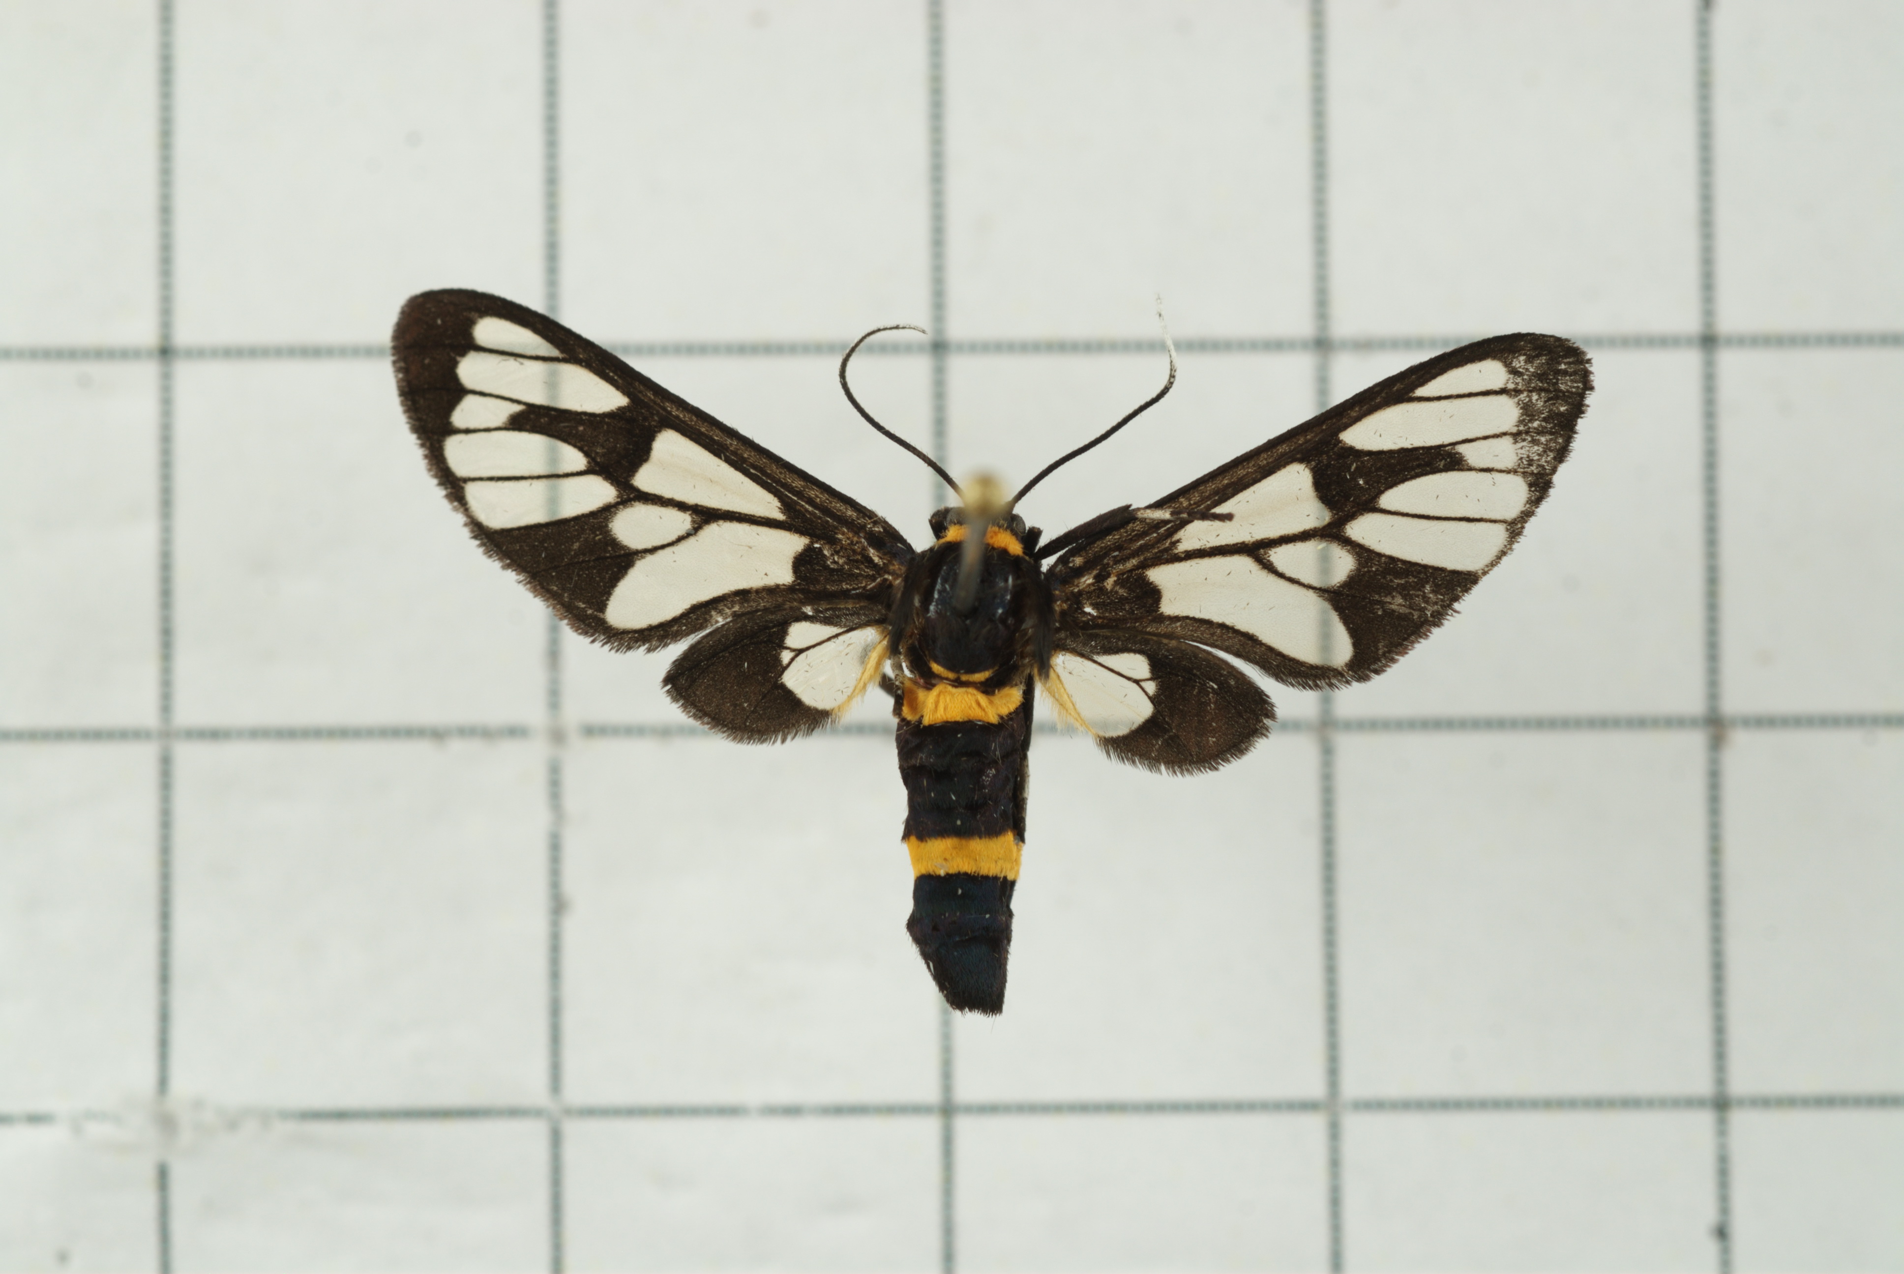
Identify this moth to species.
Syntomoides imaon
